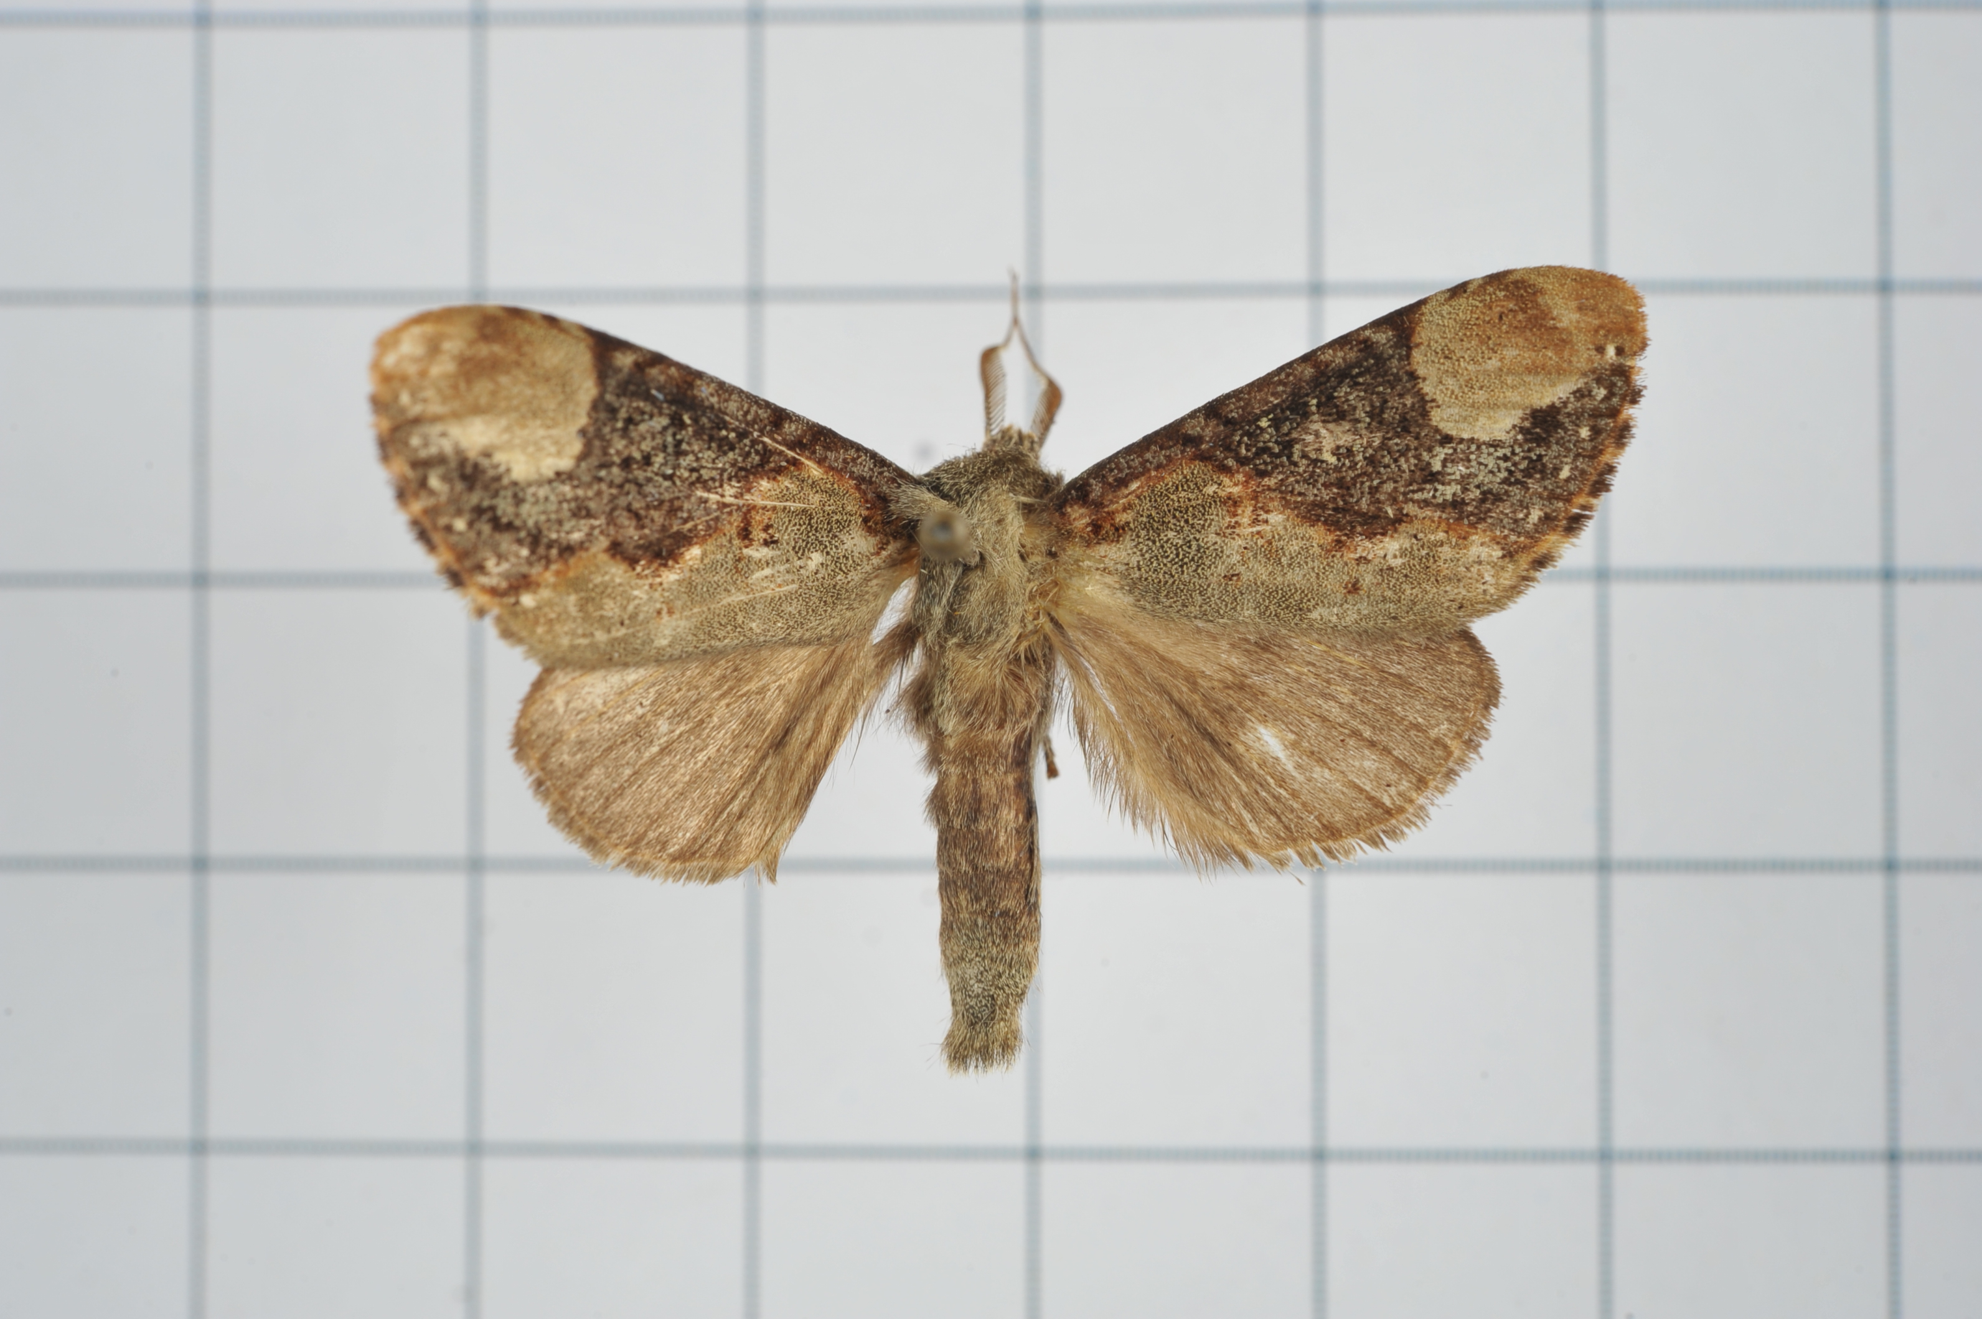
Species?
Formofentonia orbifer rotundata
